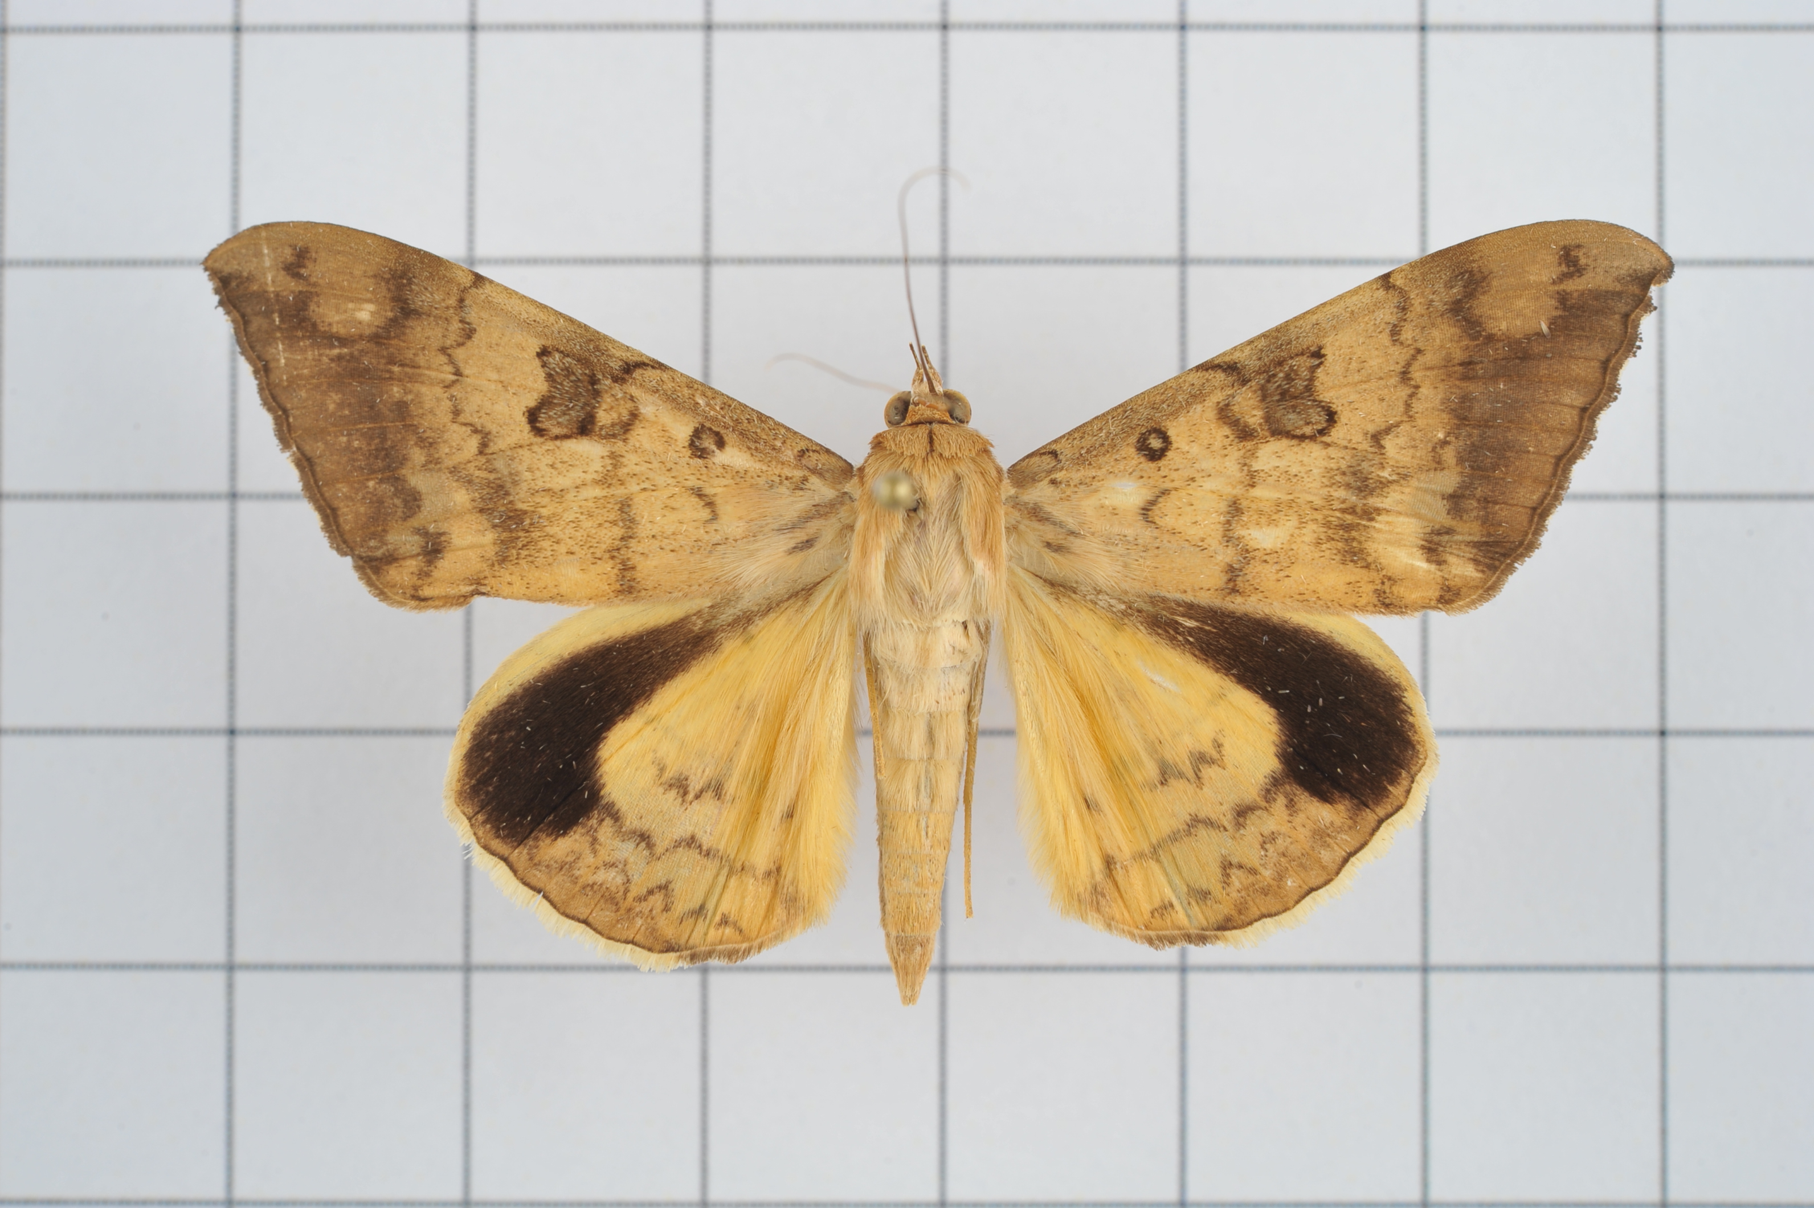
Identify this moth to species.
Oxyodes scrobiculata
